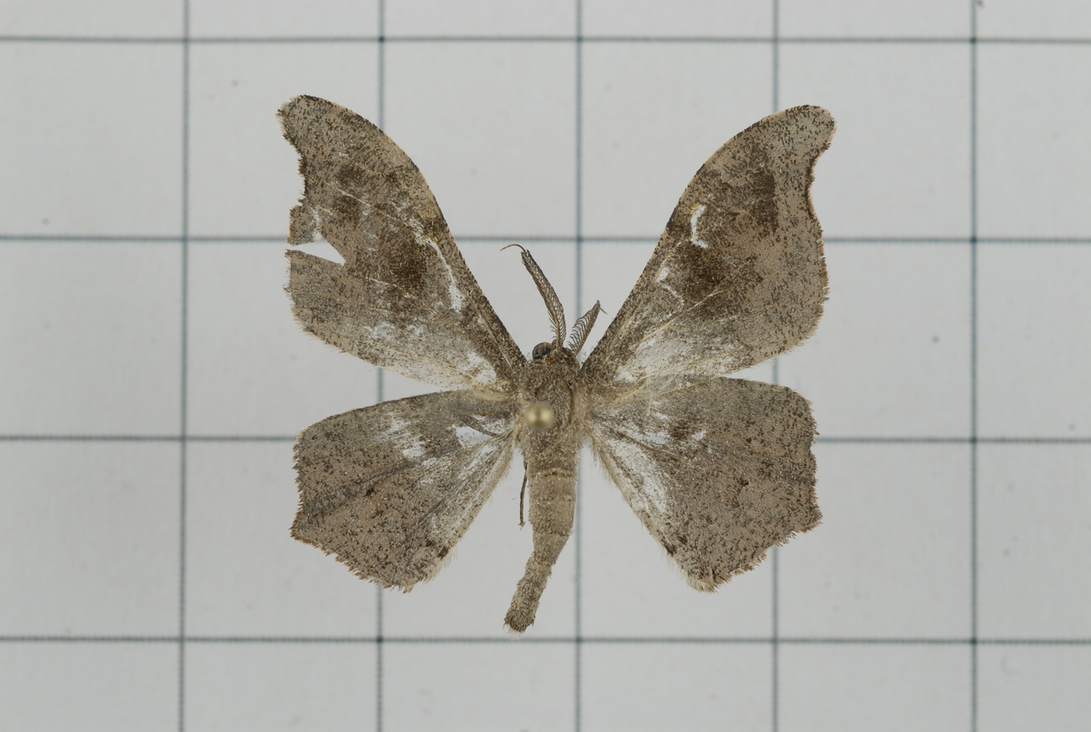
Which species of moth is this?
Hyposidra talaca talaca
